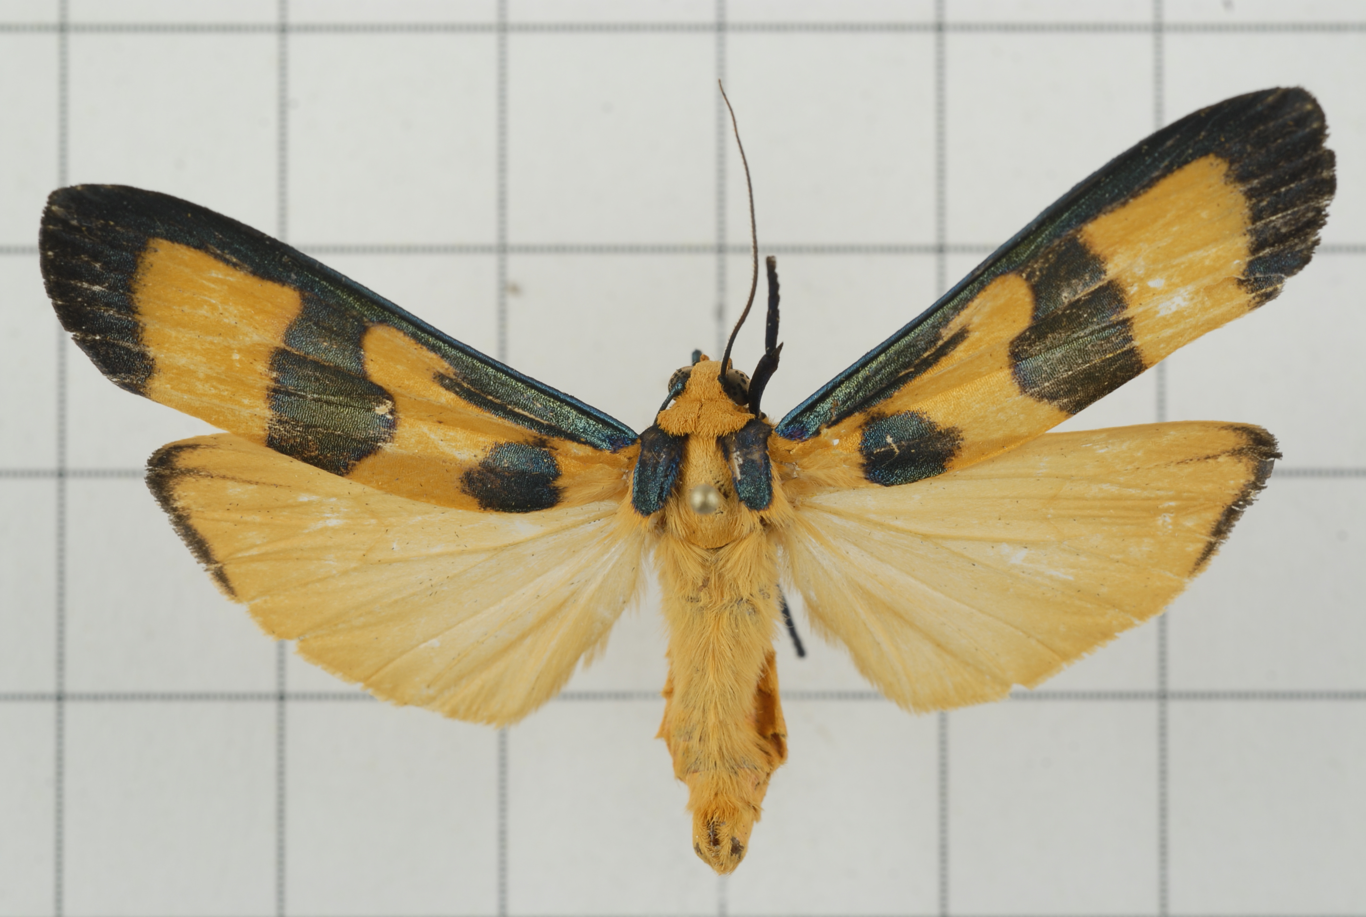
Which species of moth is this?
Chrysaeglia magnifica
